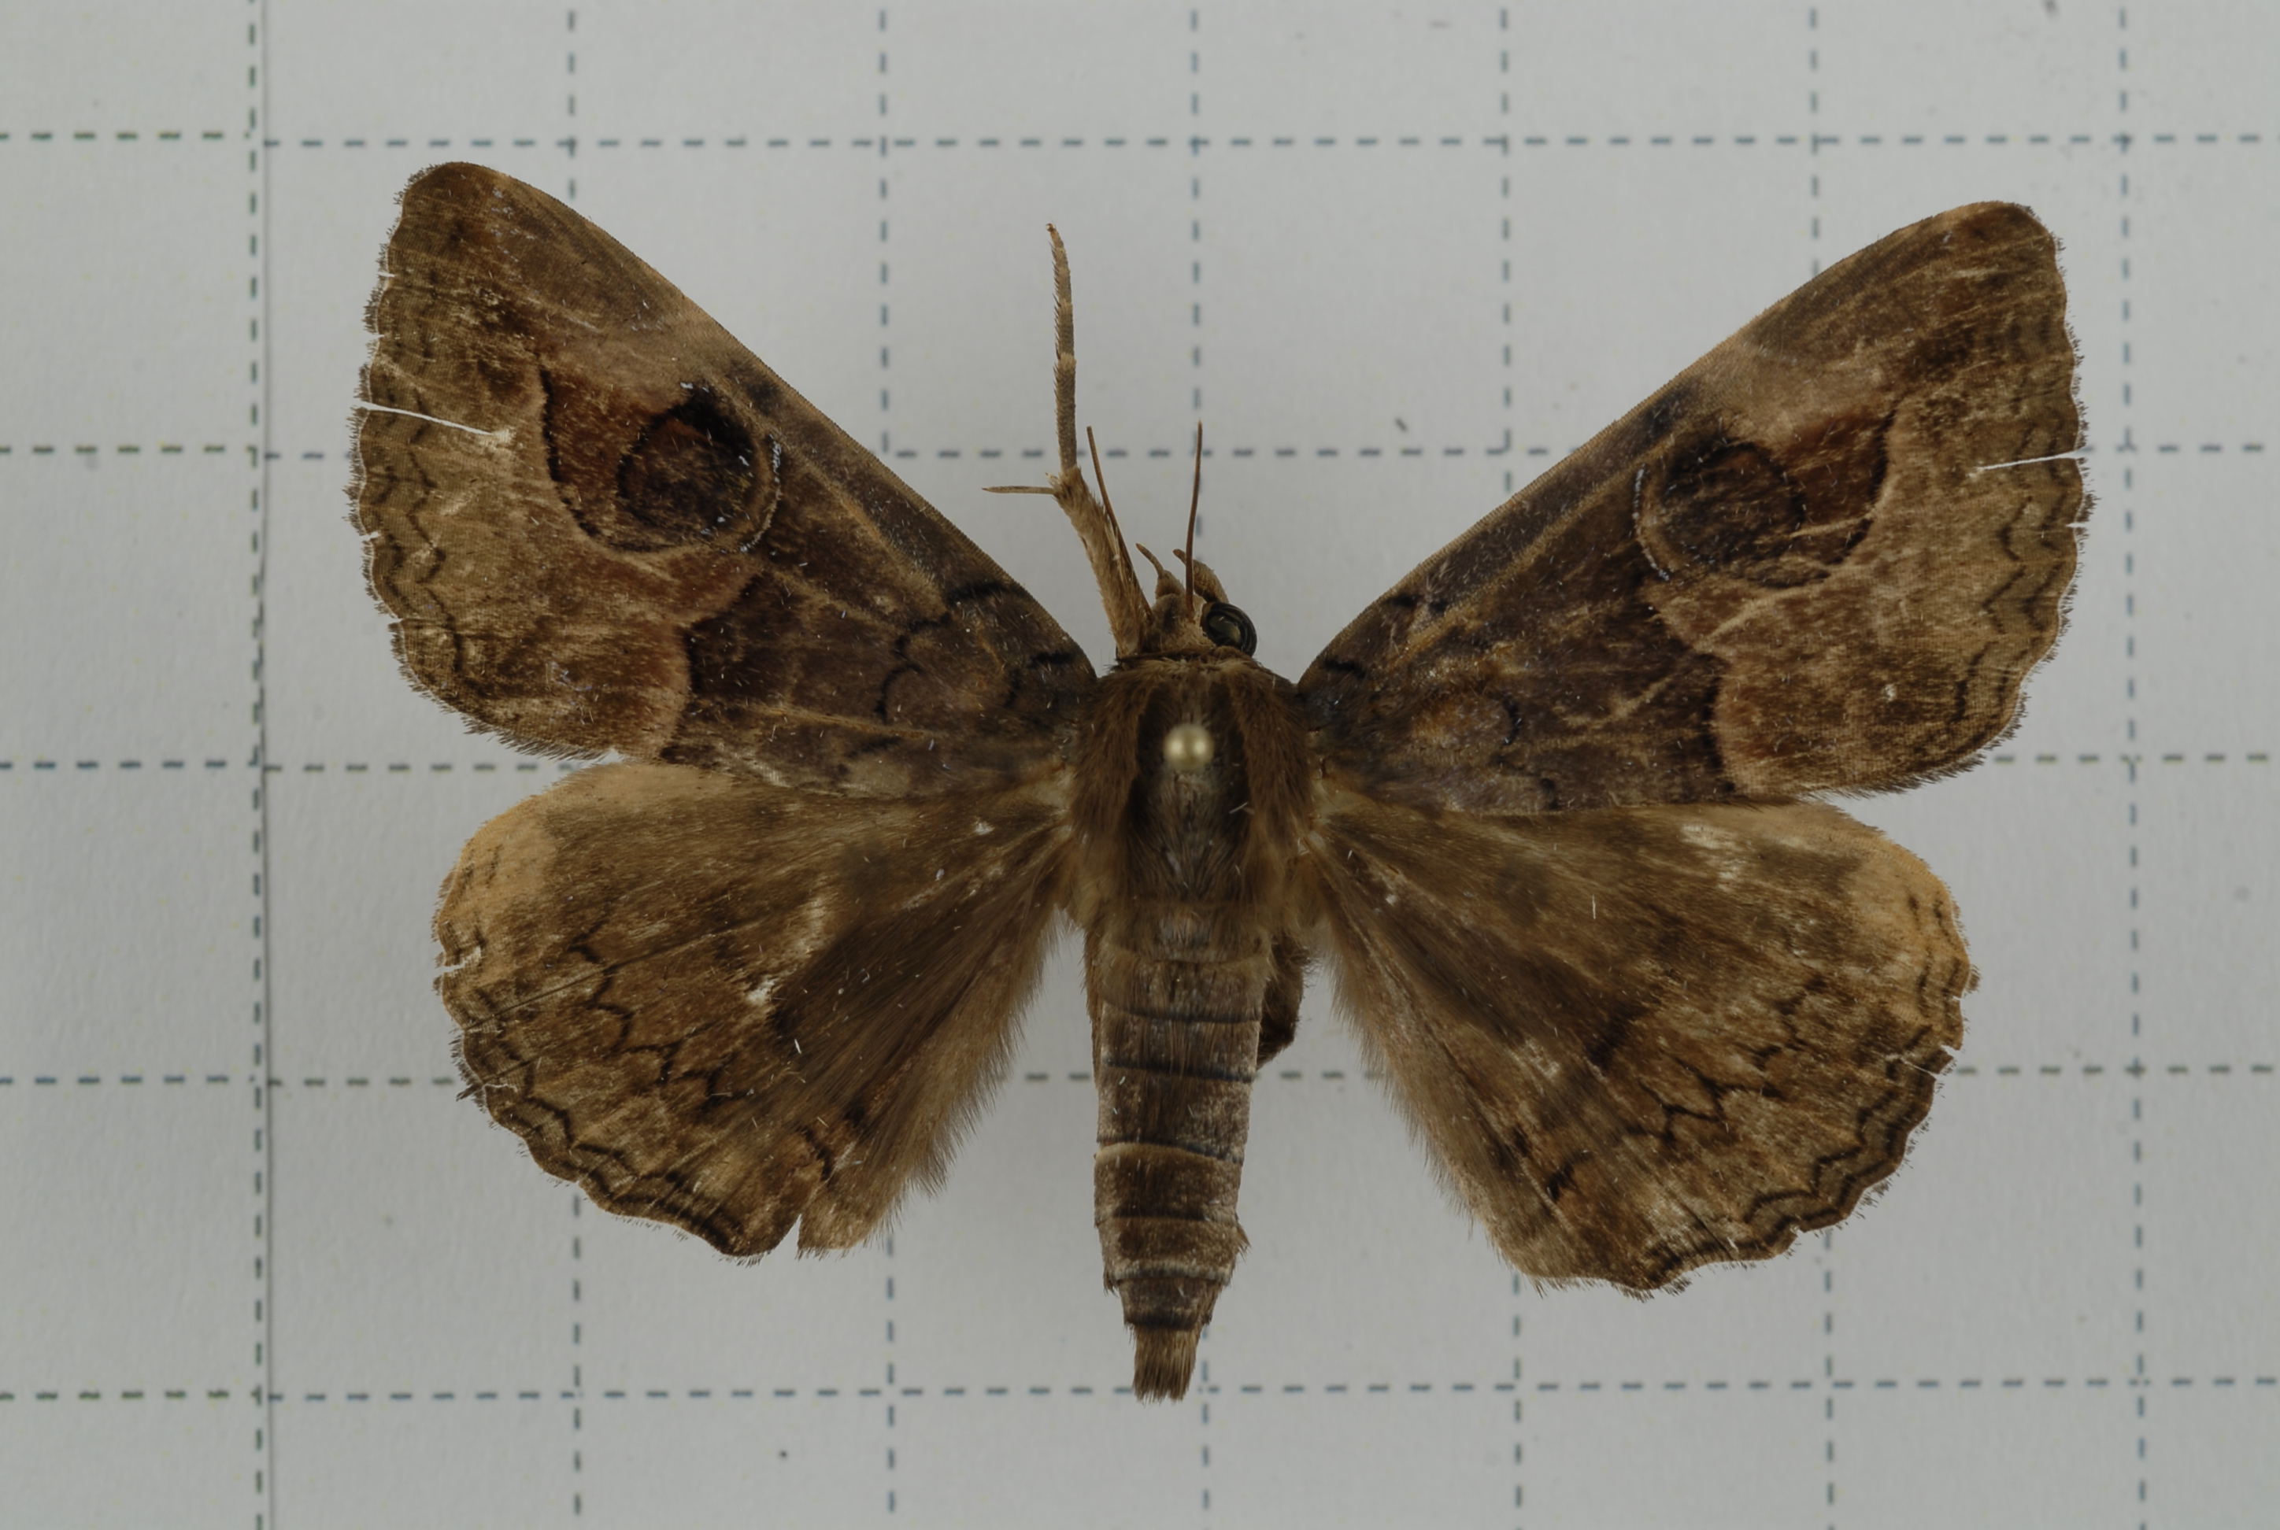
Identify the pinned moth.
Ommatophora luminosa
